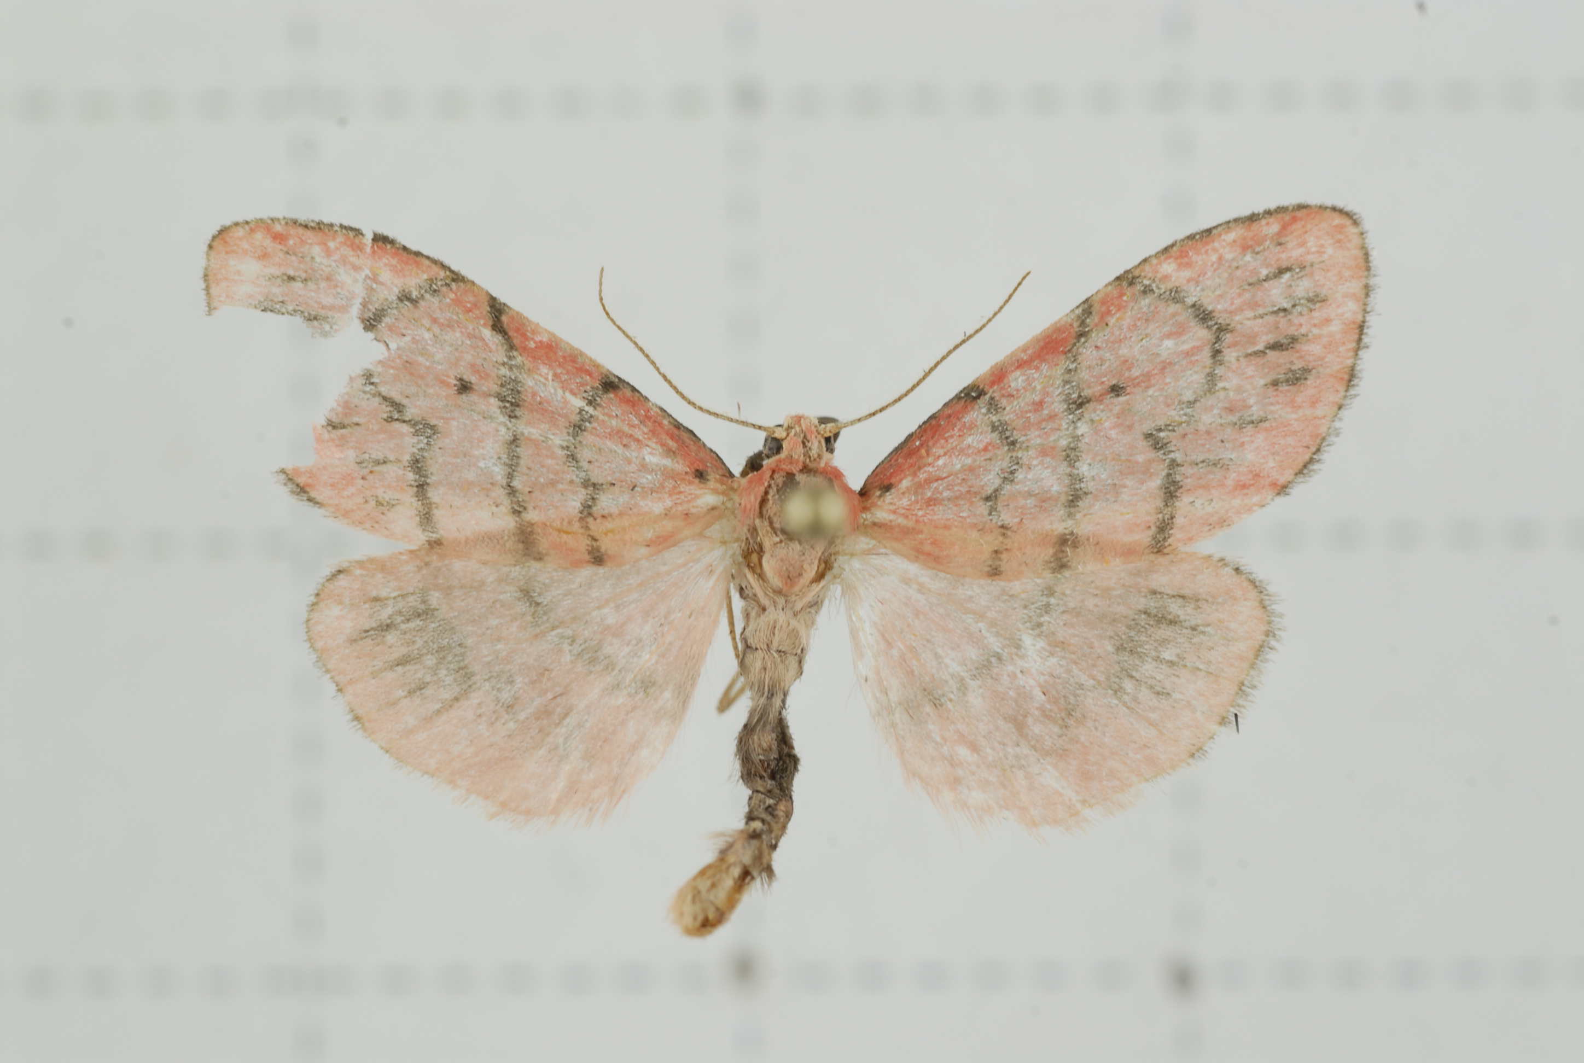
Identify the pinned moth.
Asuridia inouei
